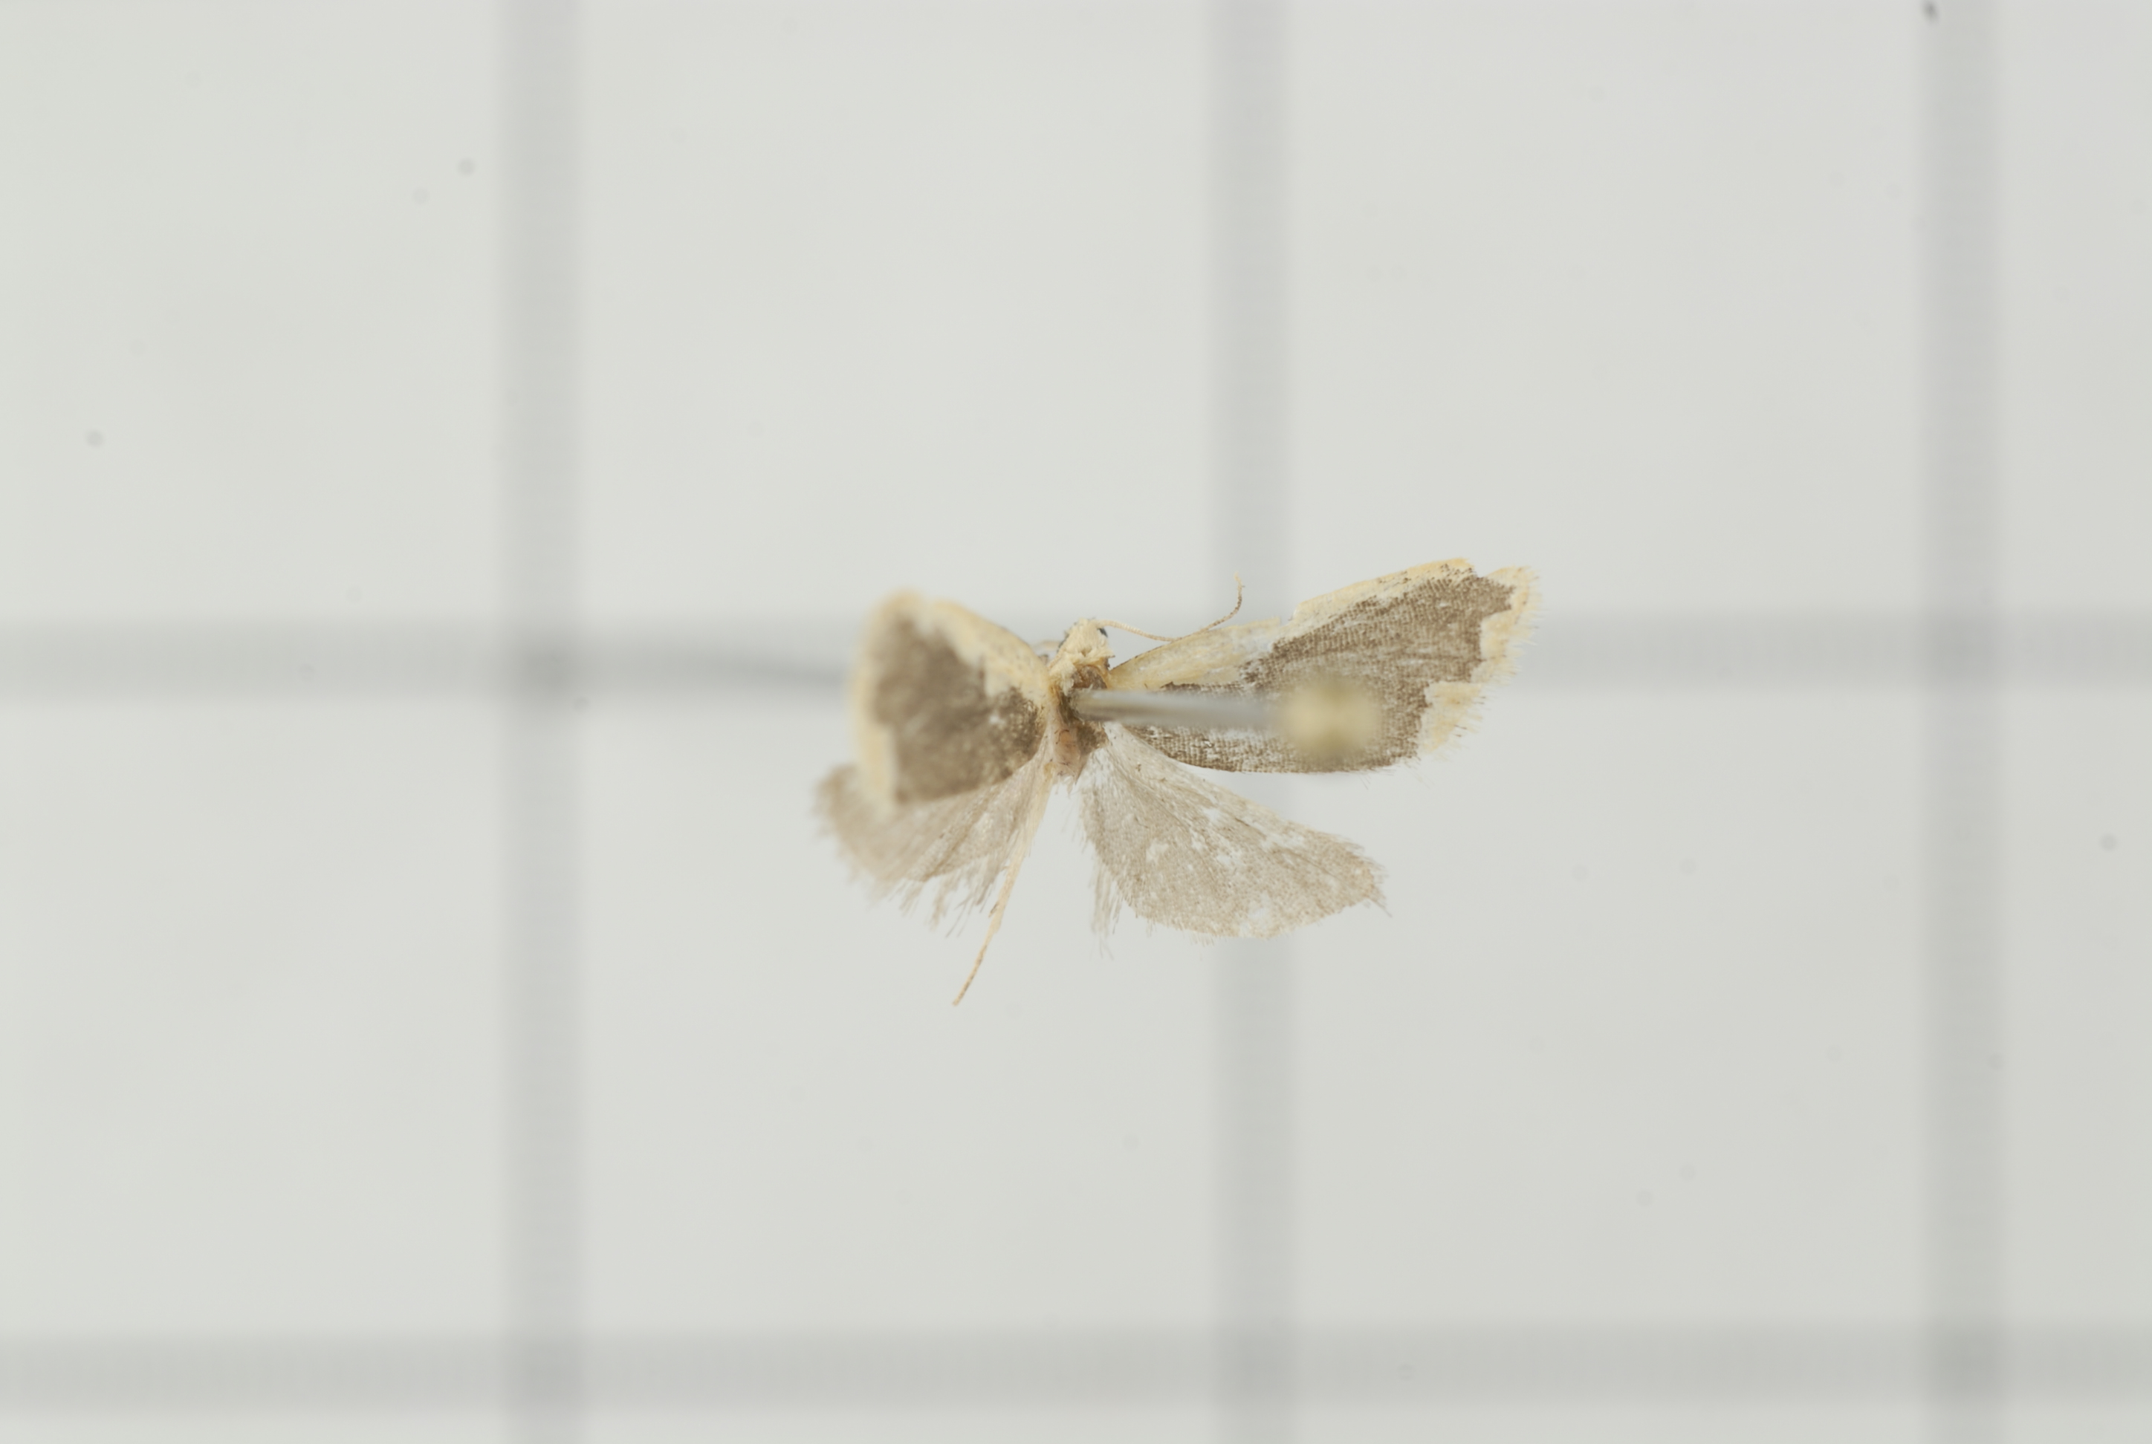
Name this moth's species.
Diduga taiwana
